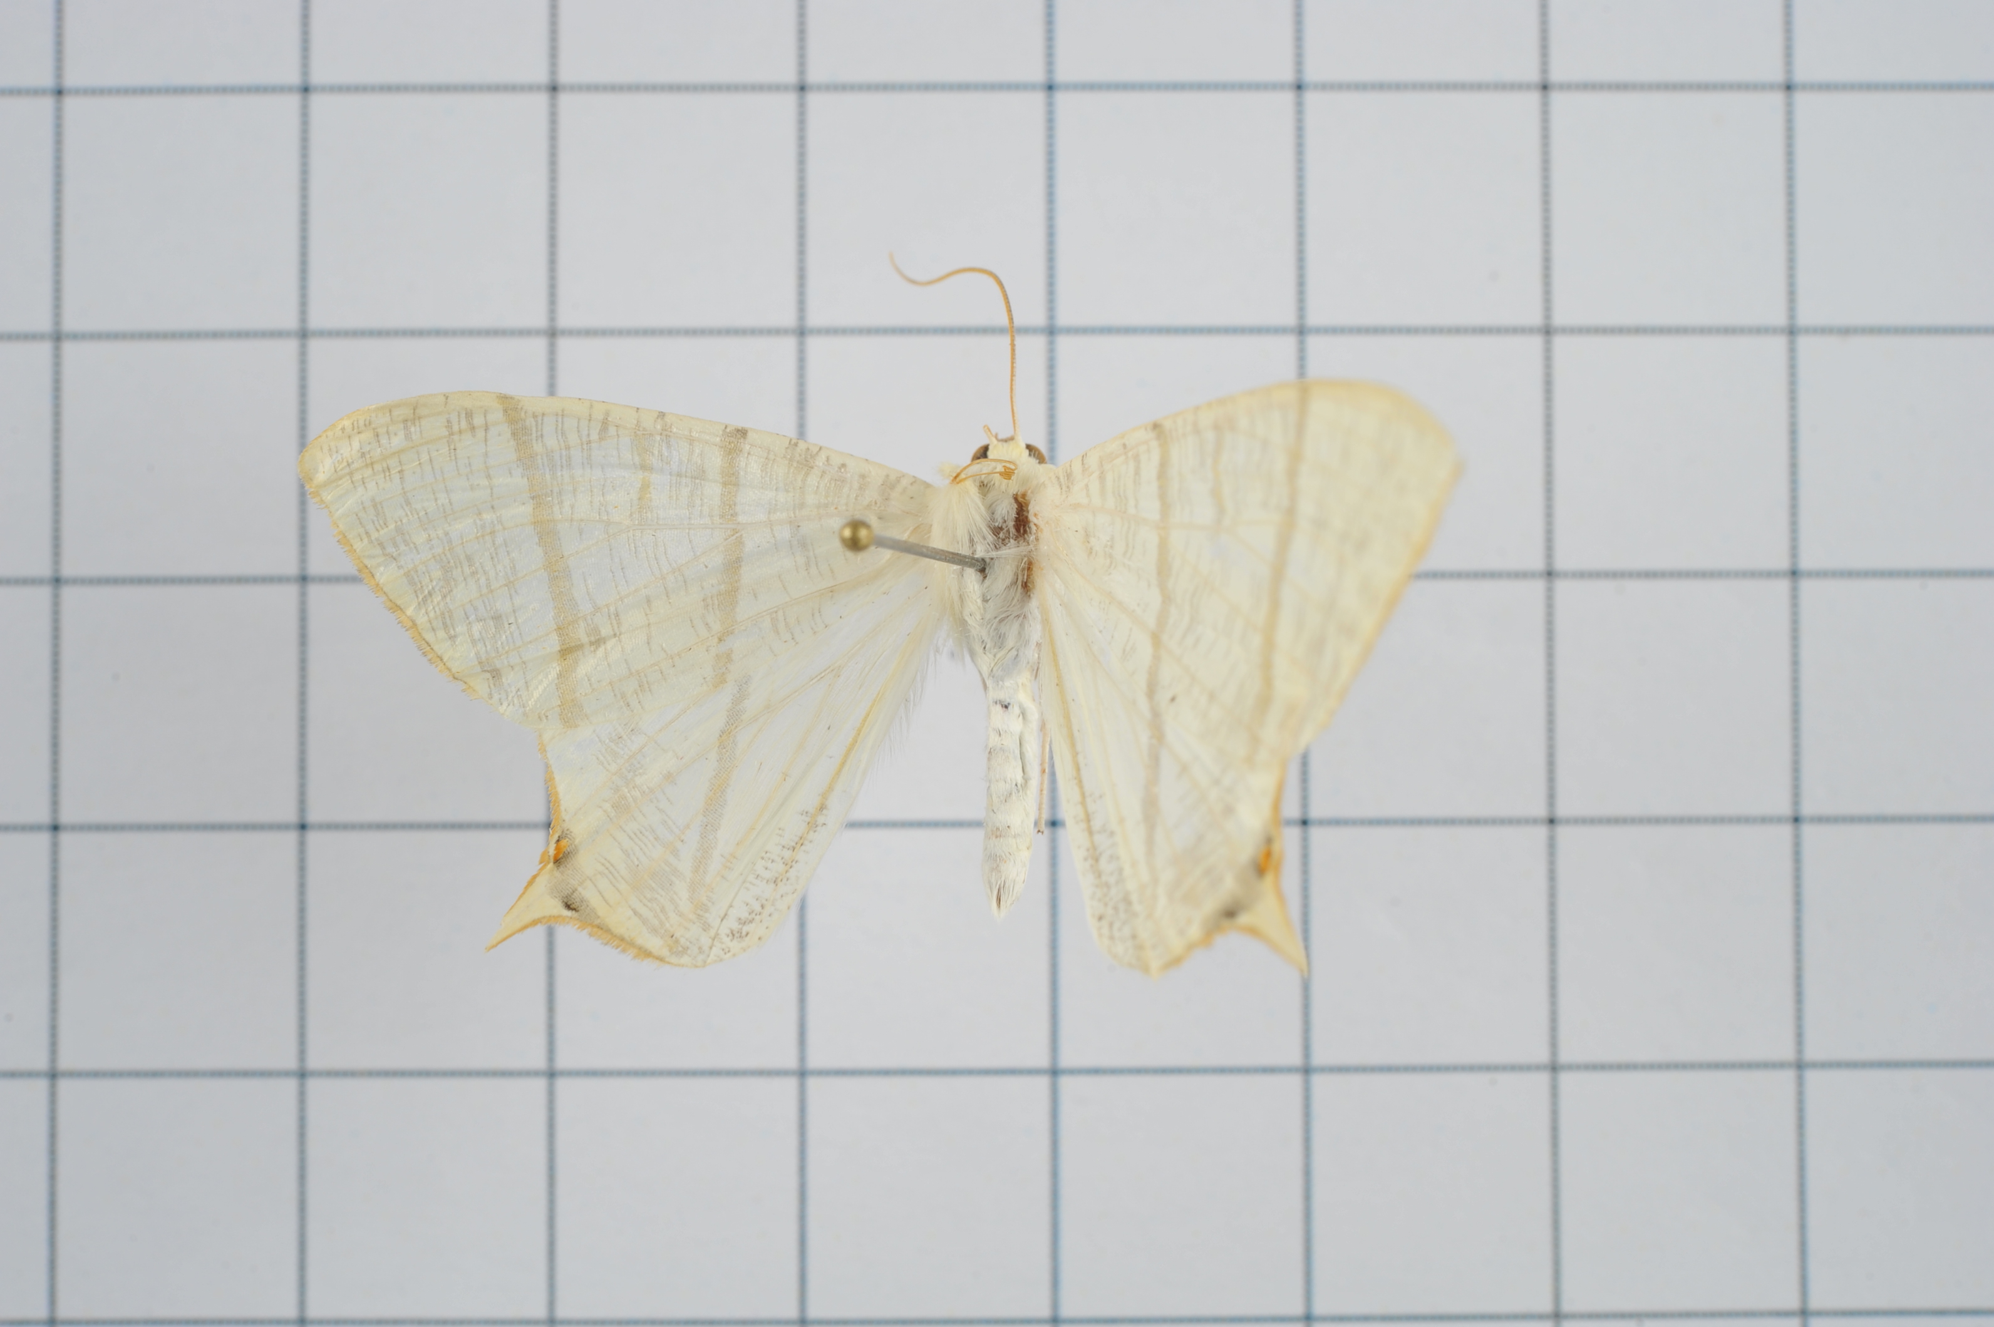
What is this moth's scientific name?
Ourapteryx pallidula
